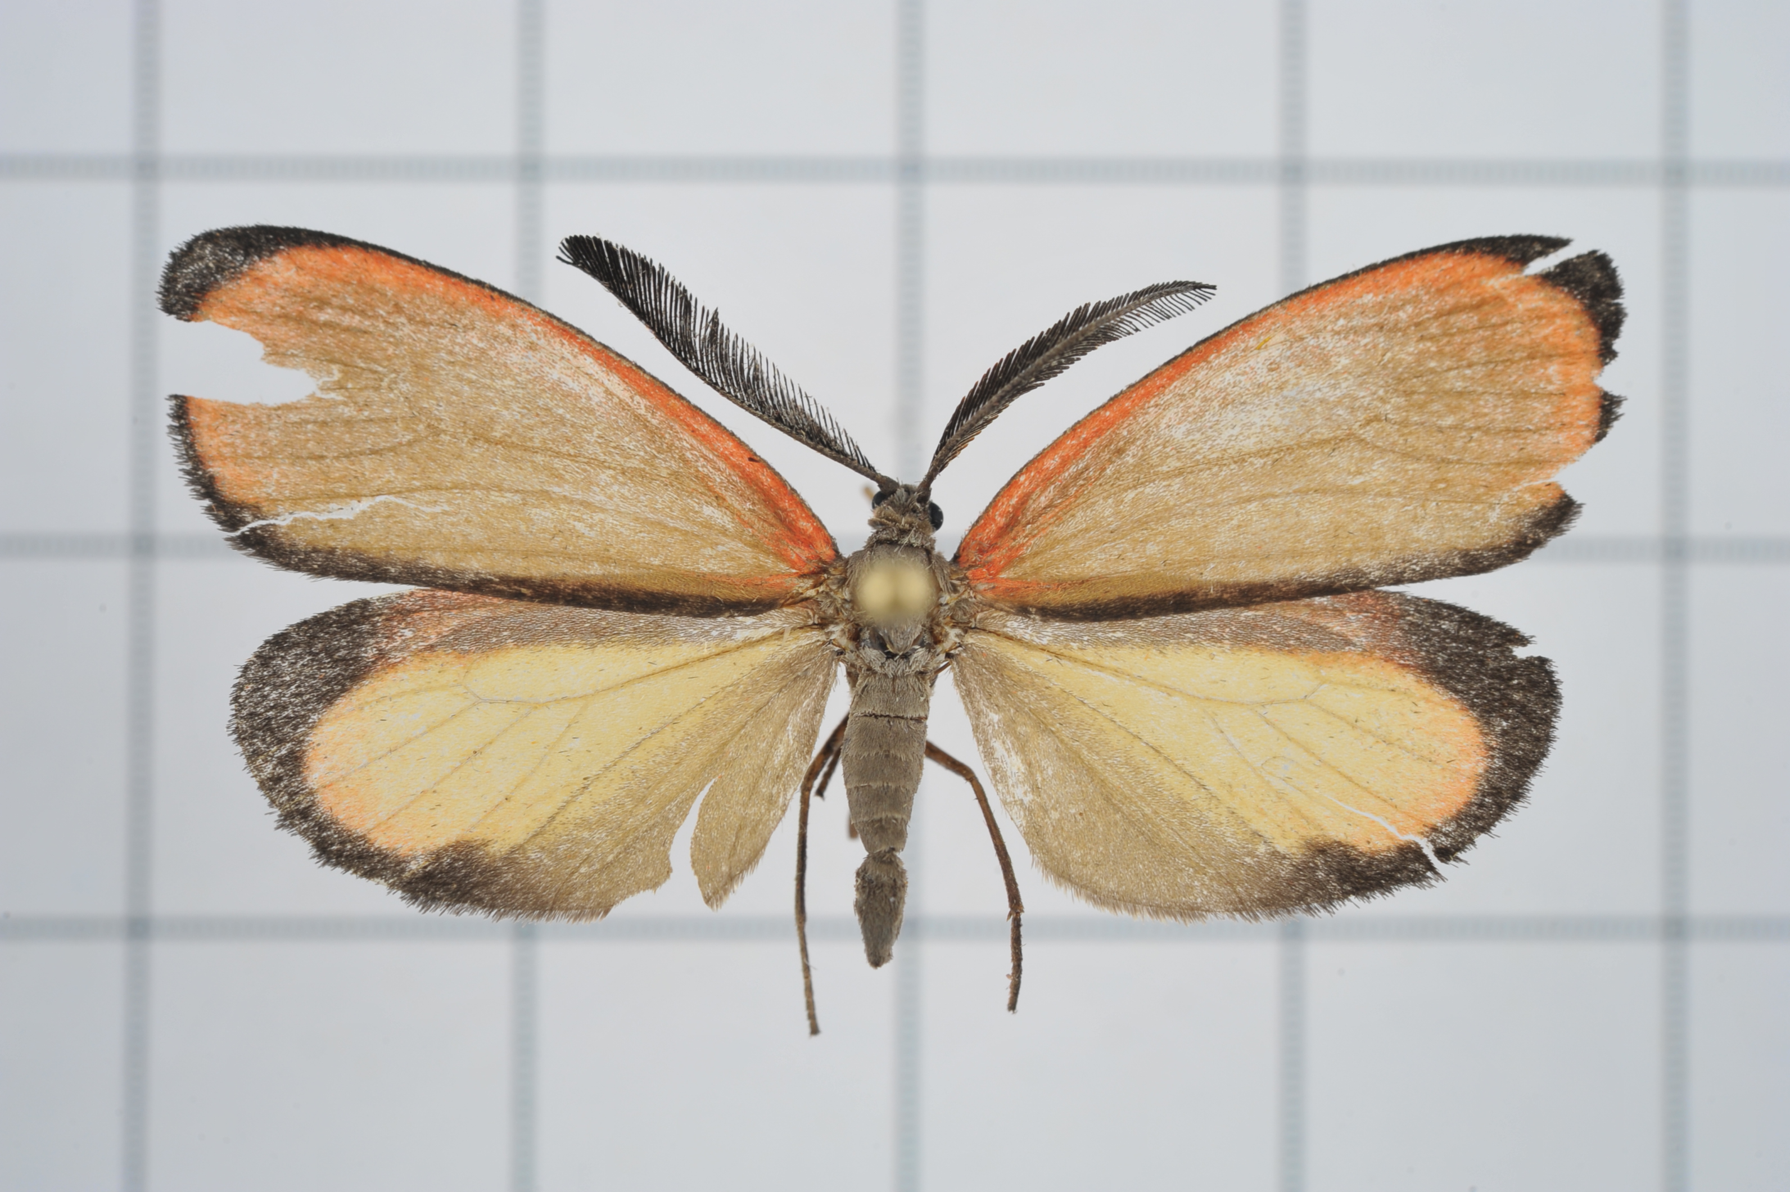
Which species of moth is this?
Rhodopsona marginata
